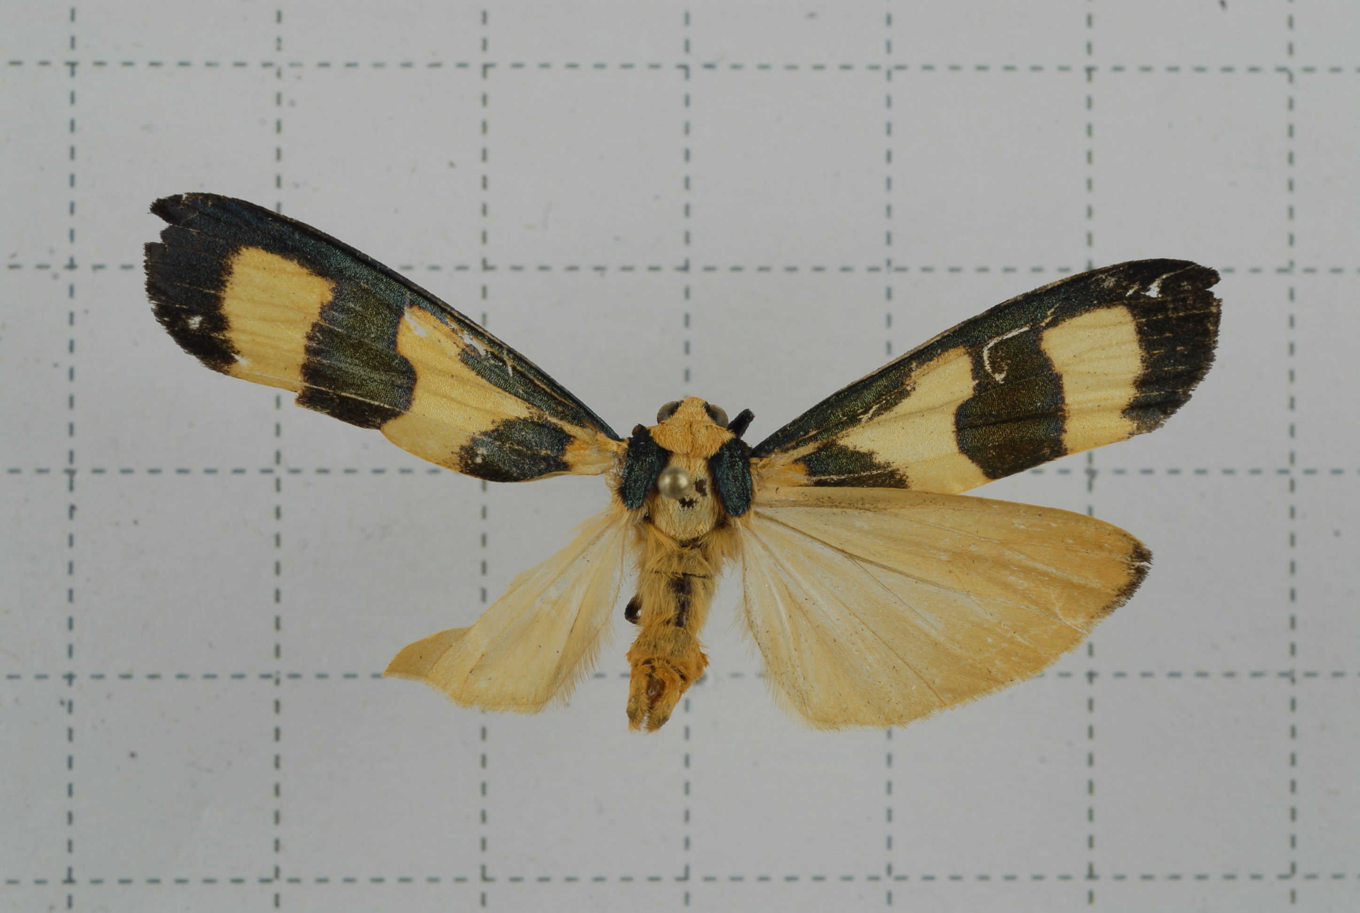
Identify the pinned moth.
Chrysaeglia magnifica
